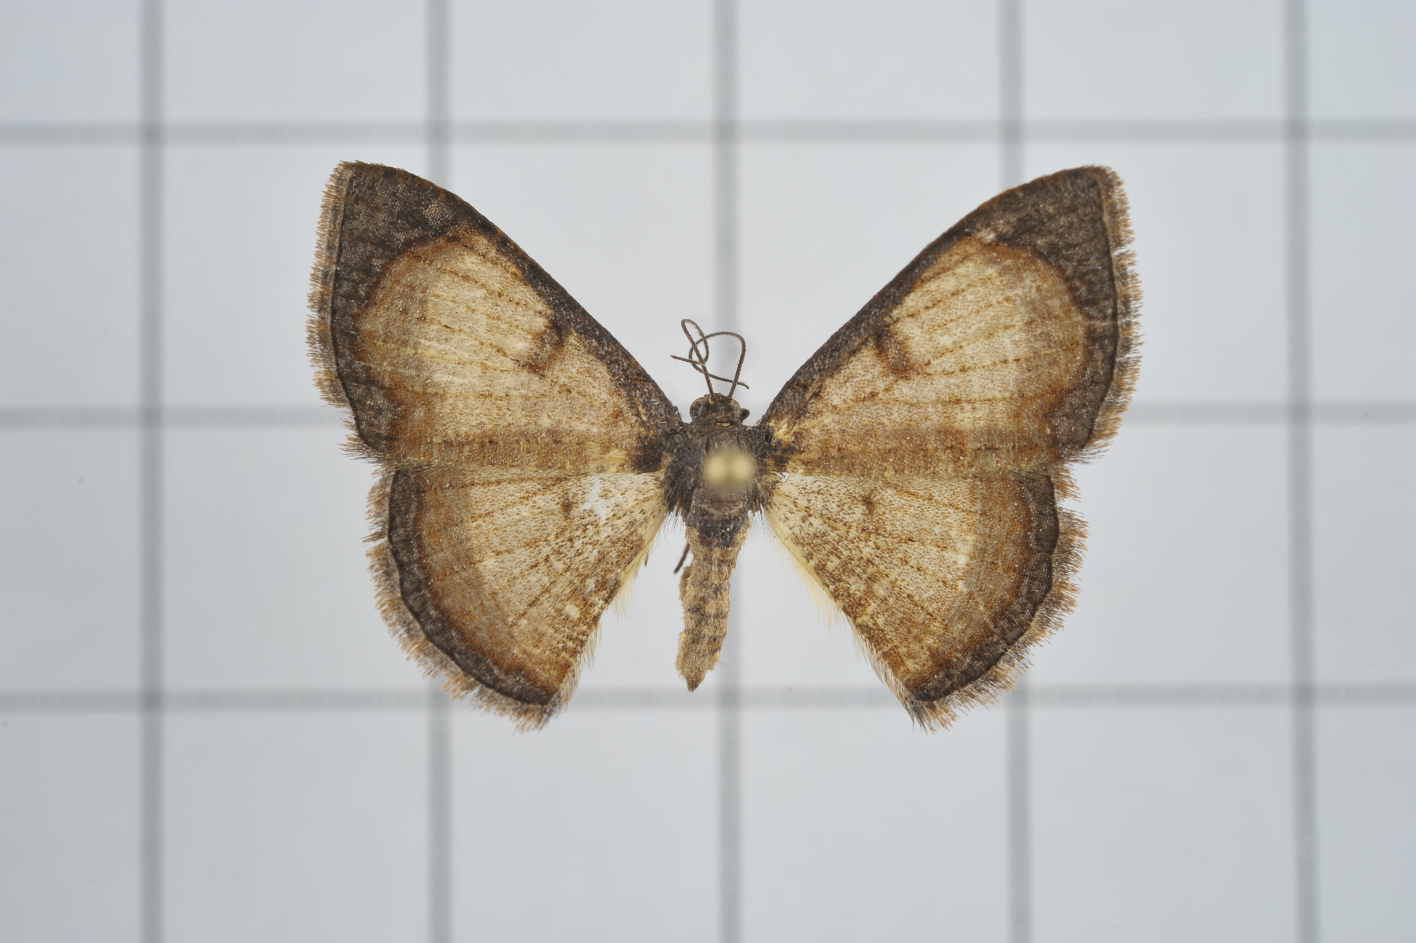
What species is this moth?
Hydatocapnia gemina
